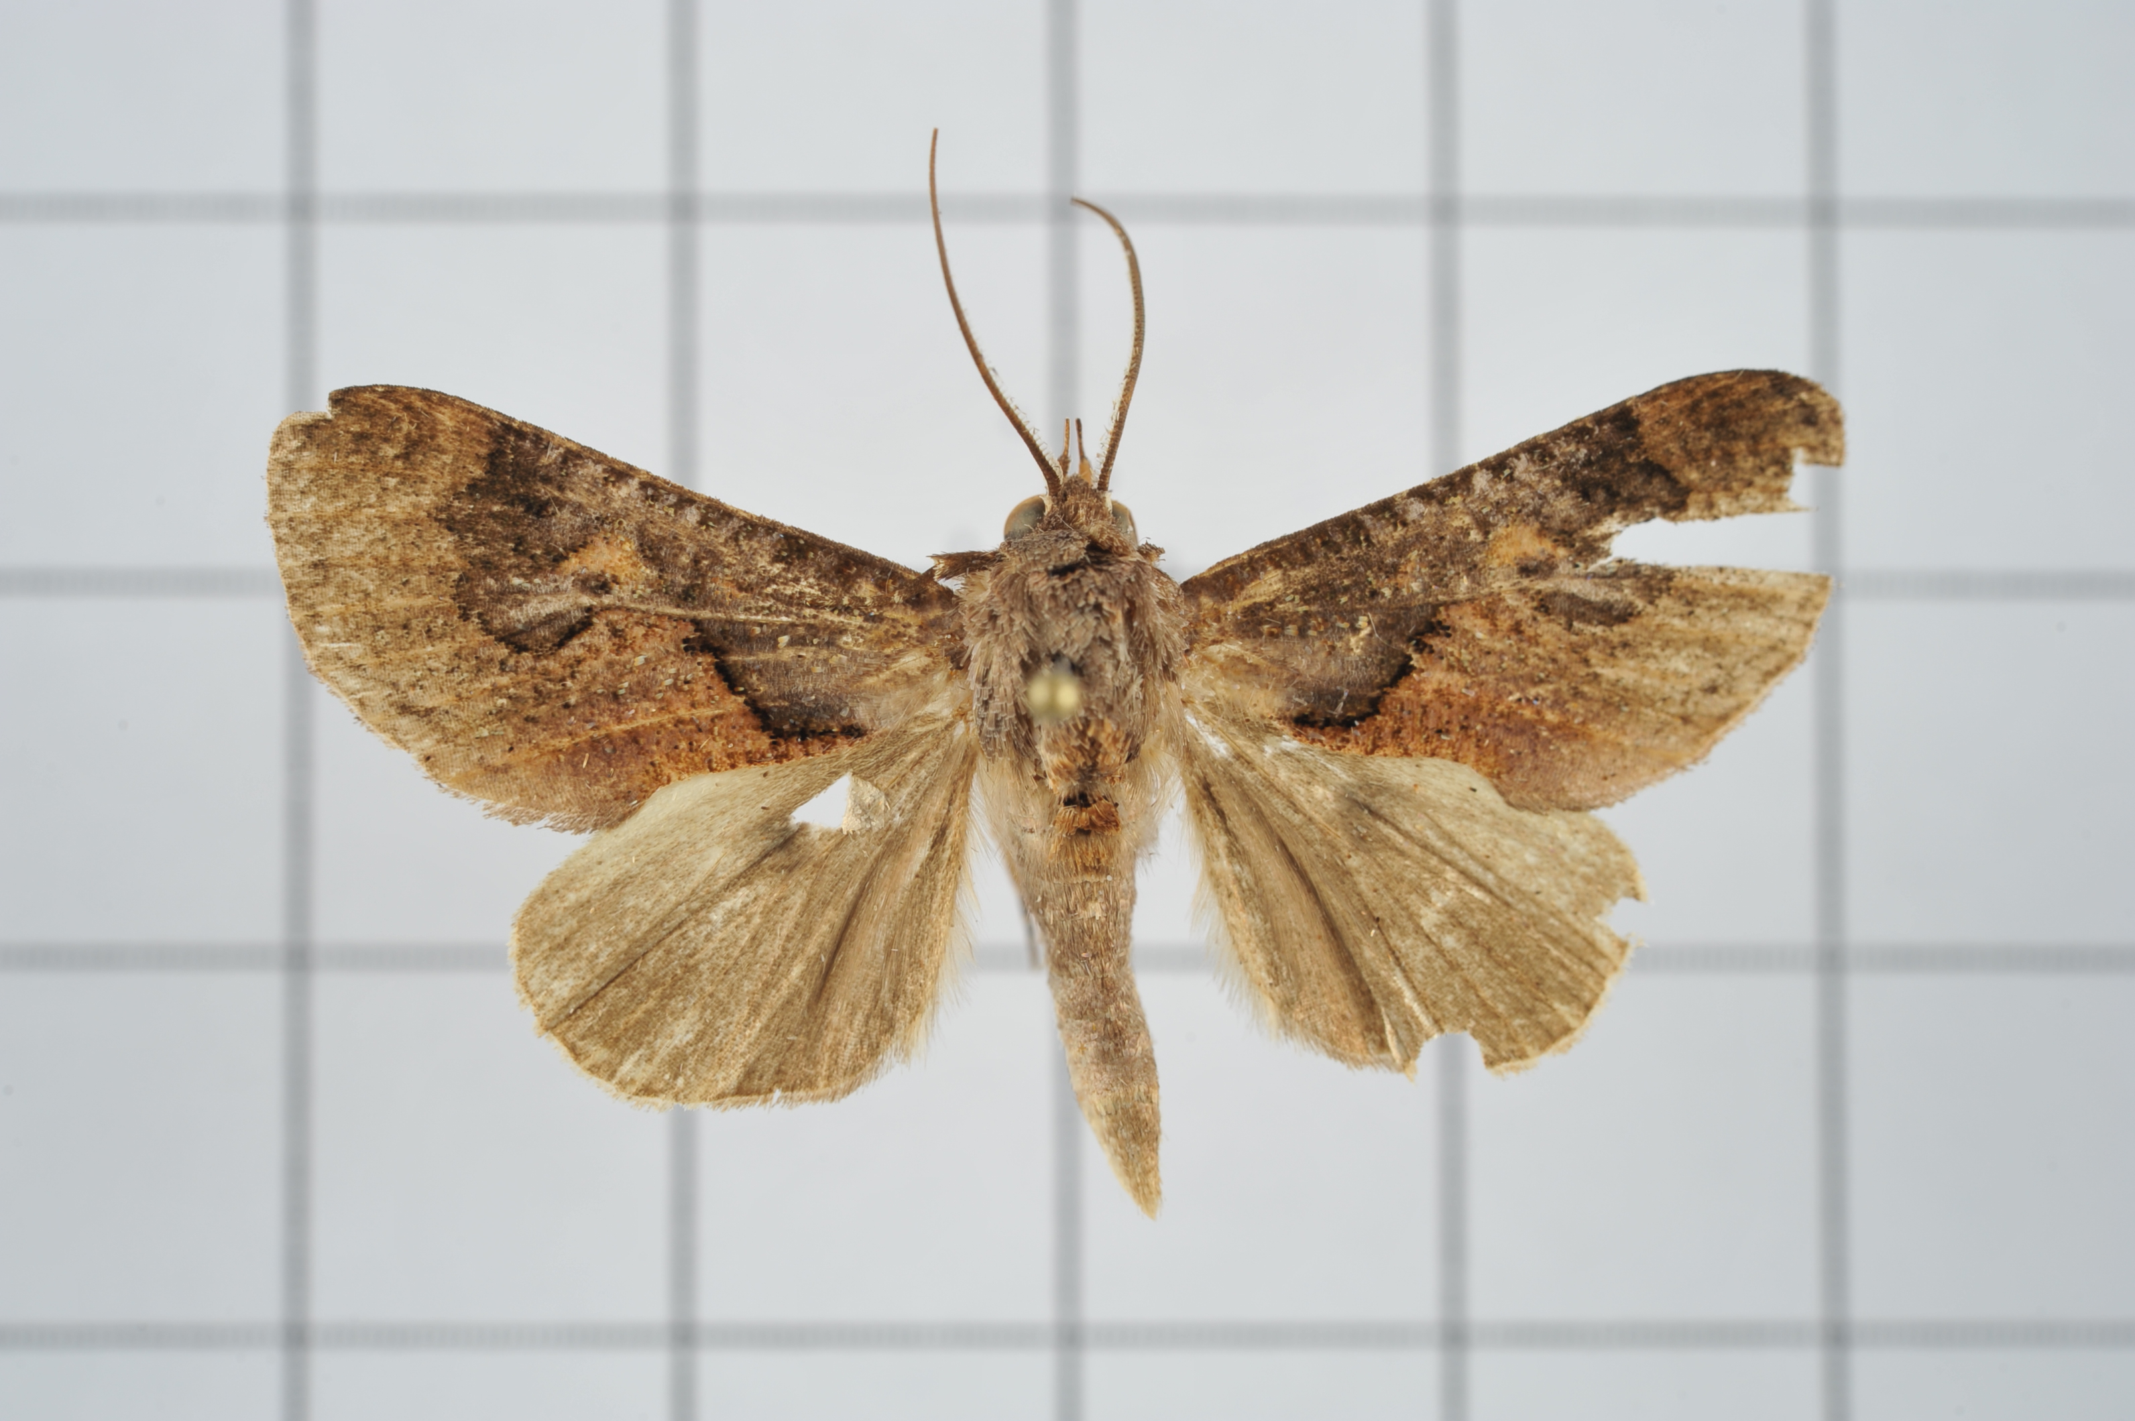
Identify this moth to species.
Batracharta divisa
